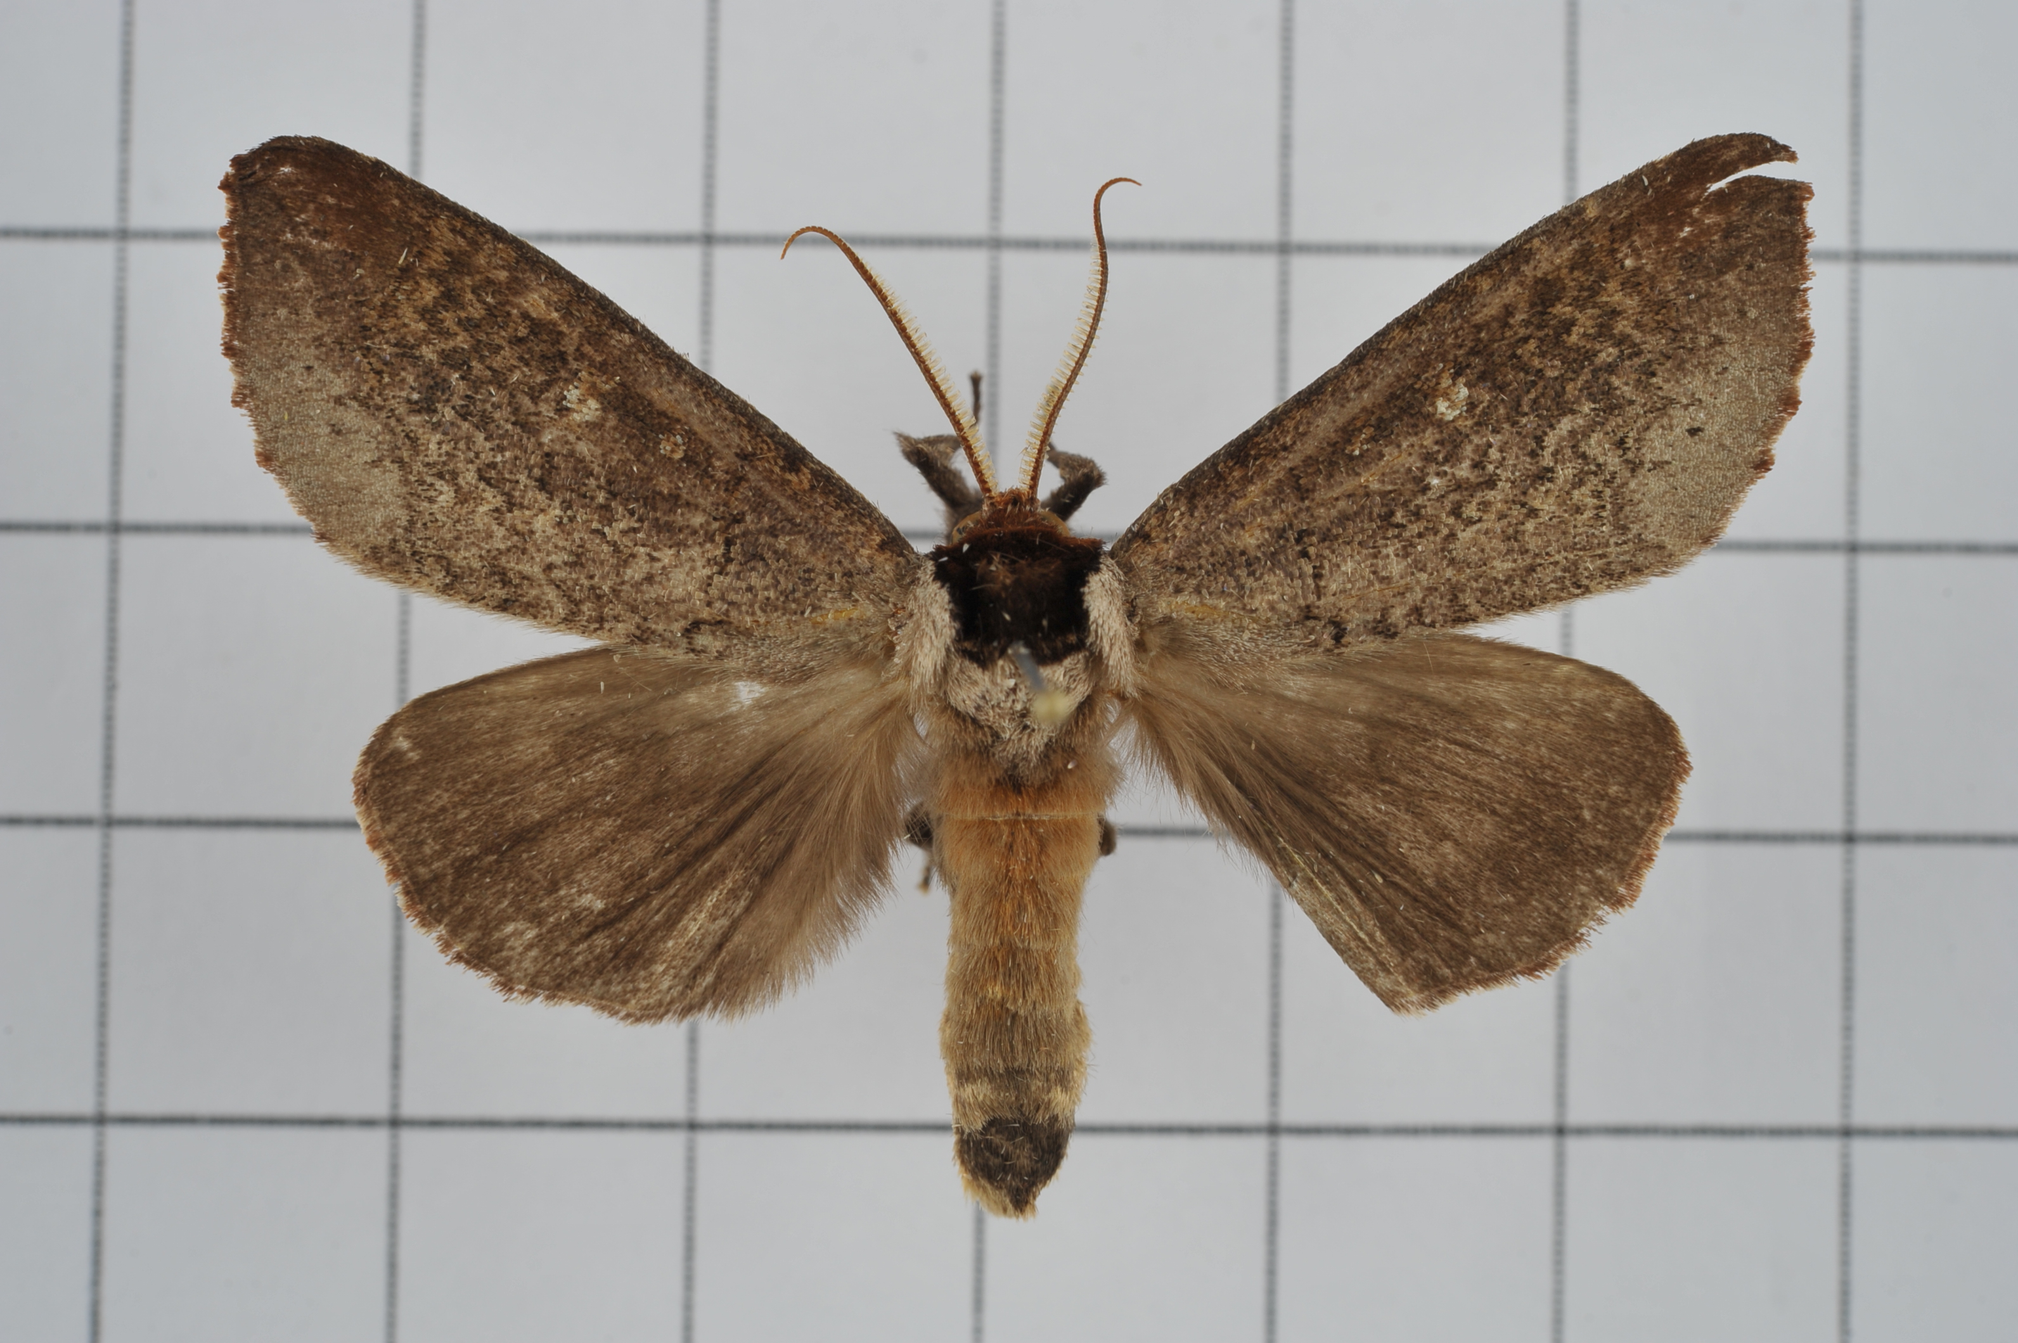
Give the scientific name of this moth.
Phalera obscura
